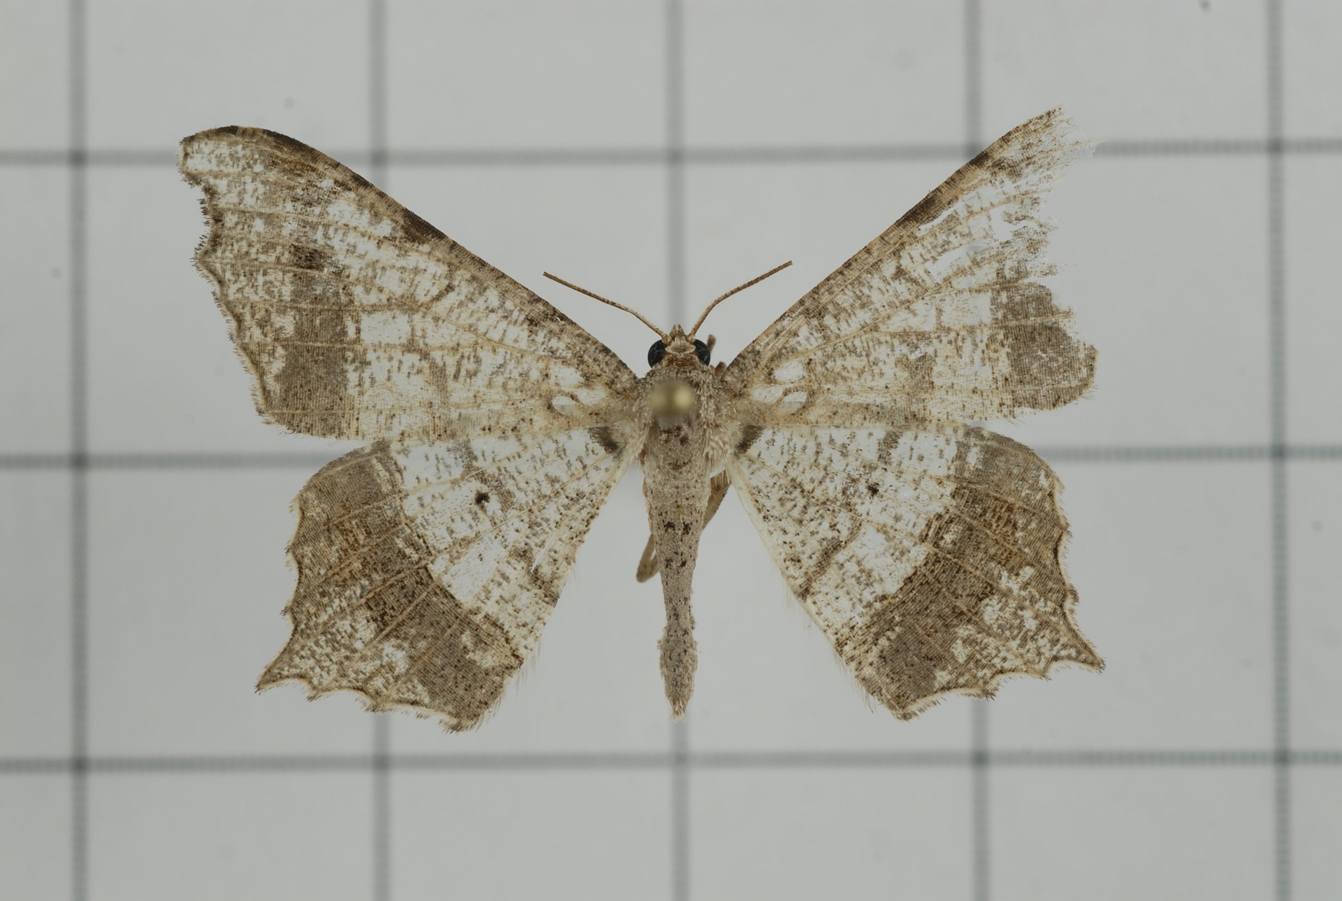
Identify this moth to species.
Chiasmia emersaria
